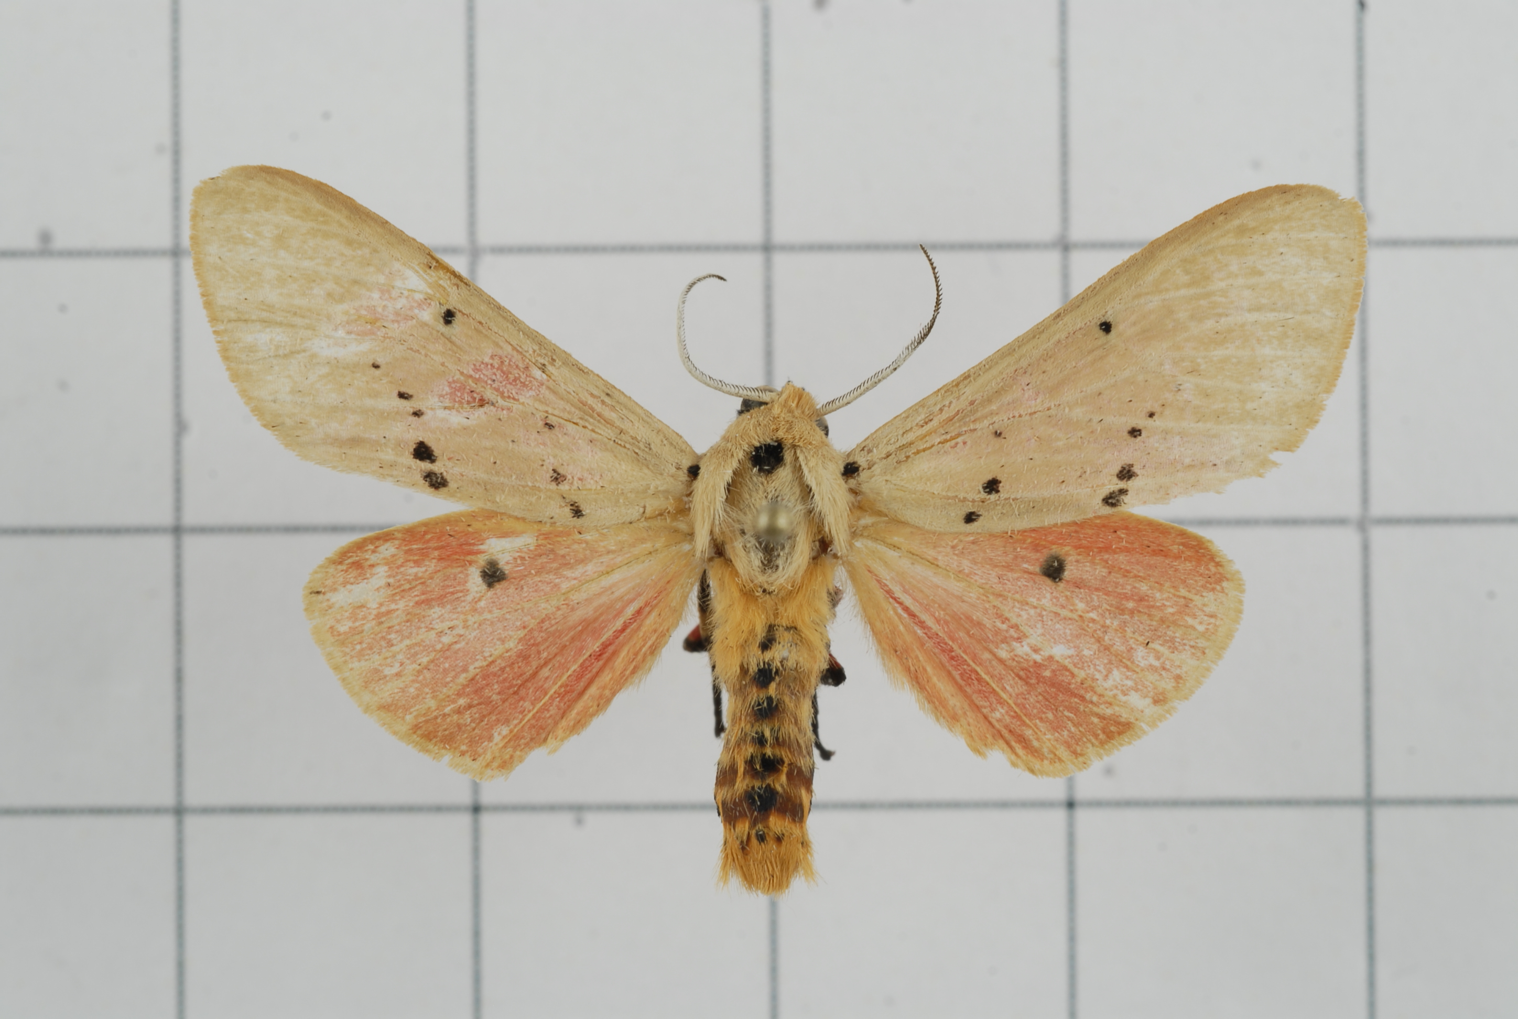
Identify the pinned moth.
Spilarctia postrubida
